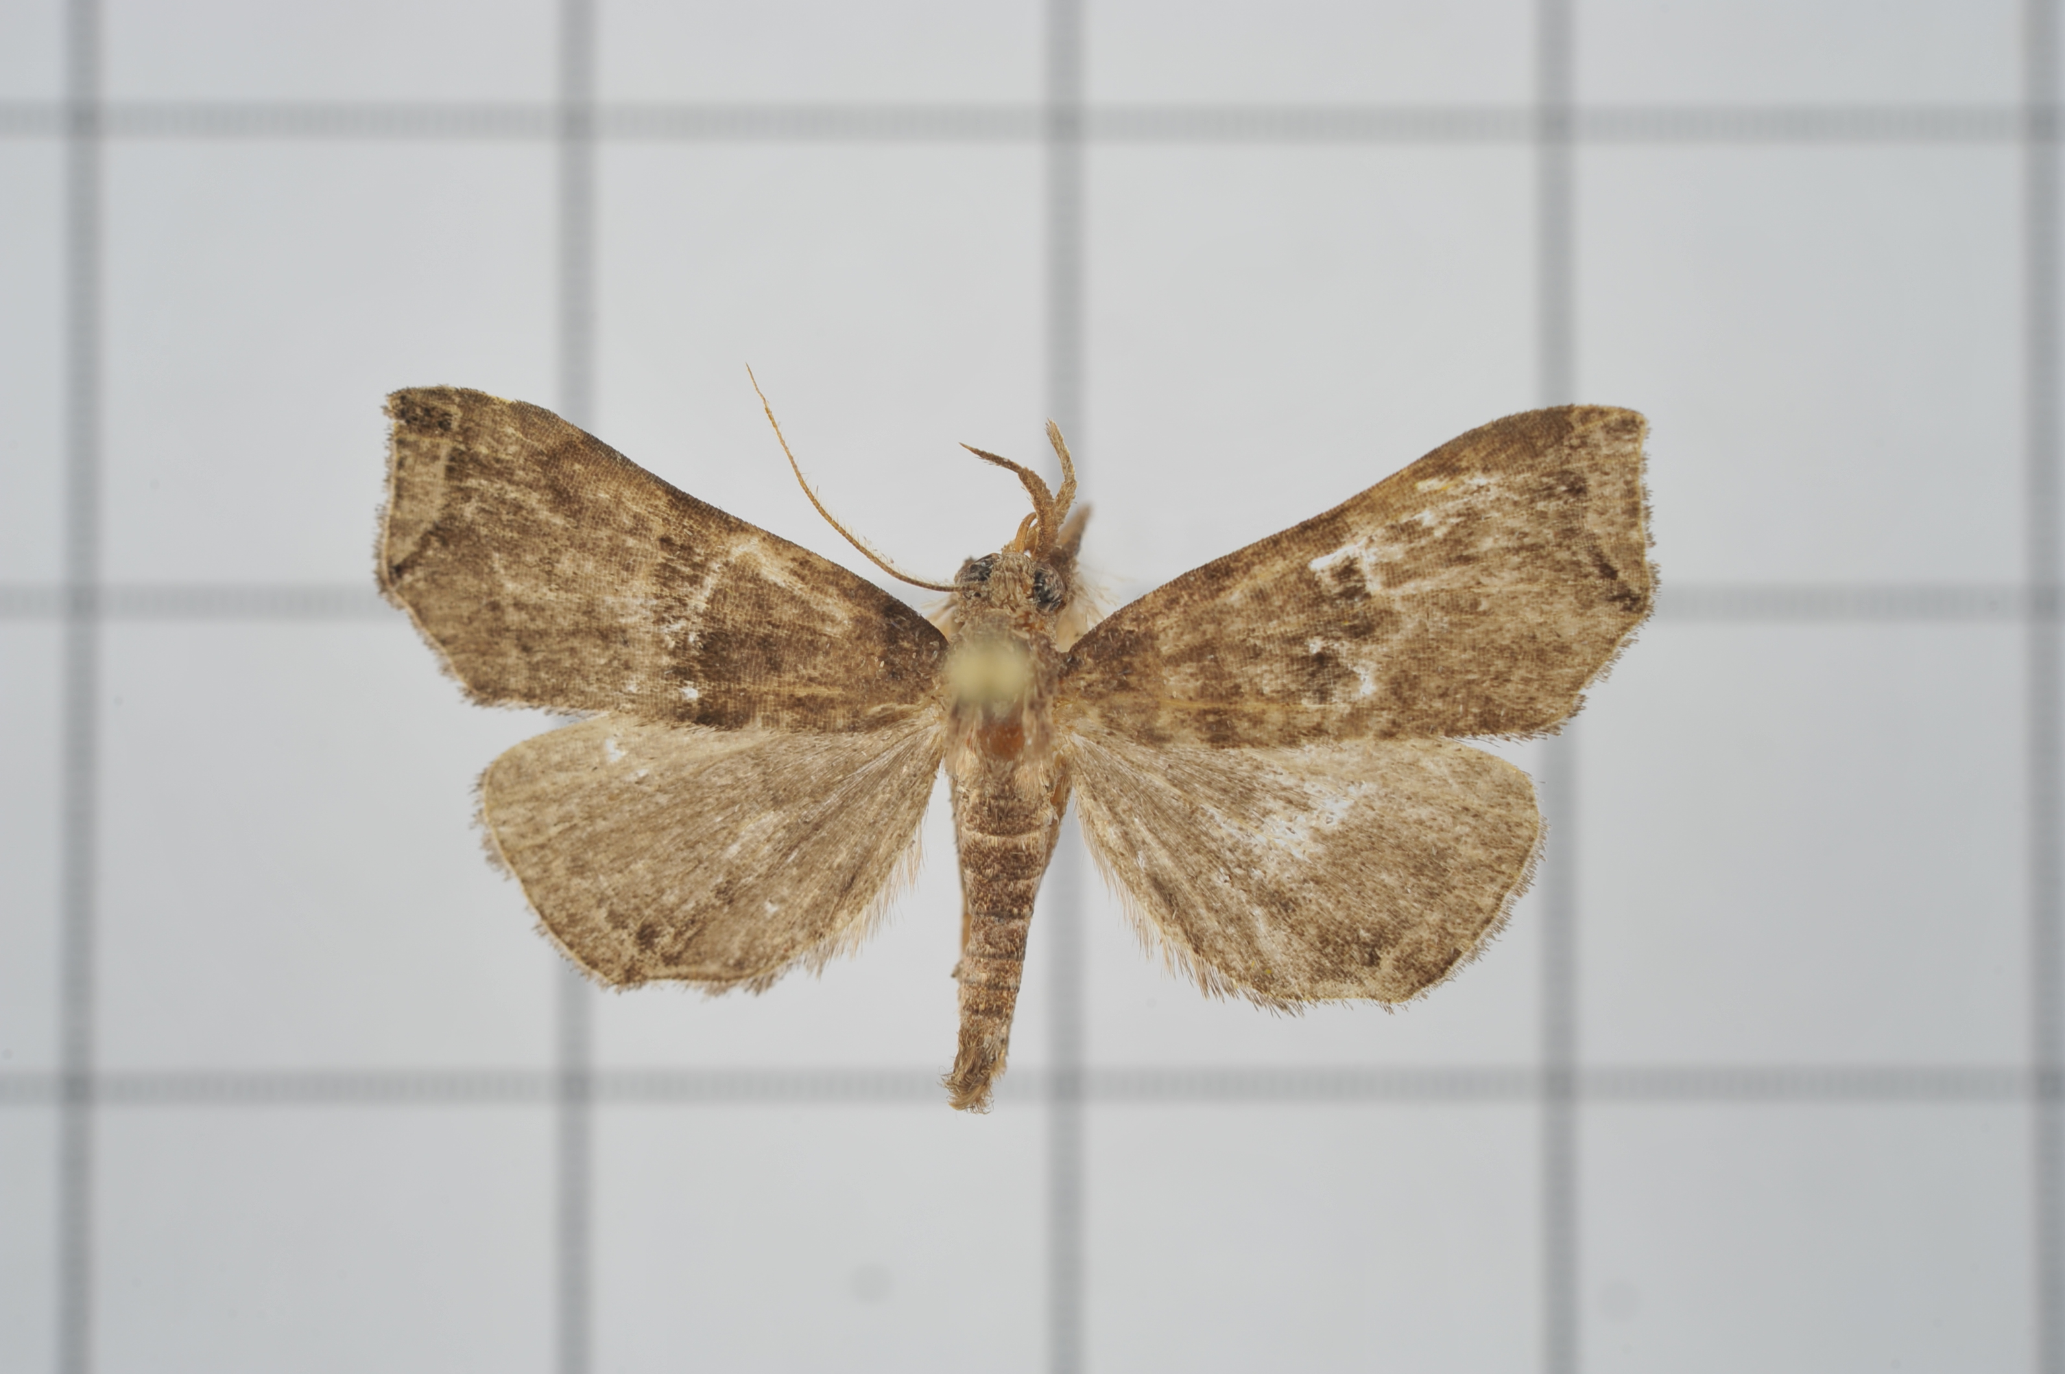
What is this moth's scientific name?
Hipoepa biasalis
